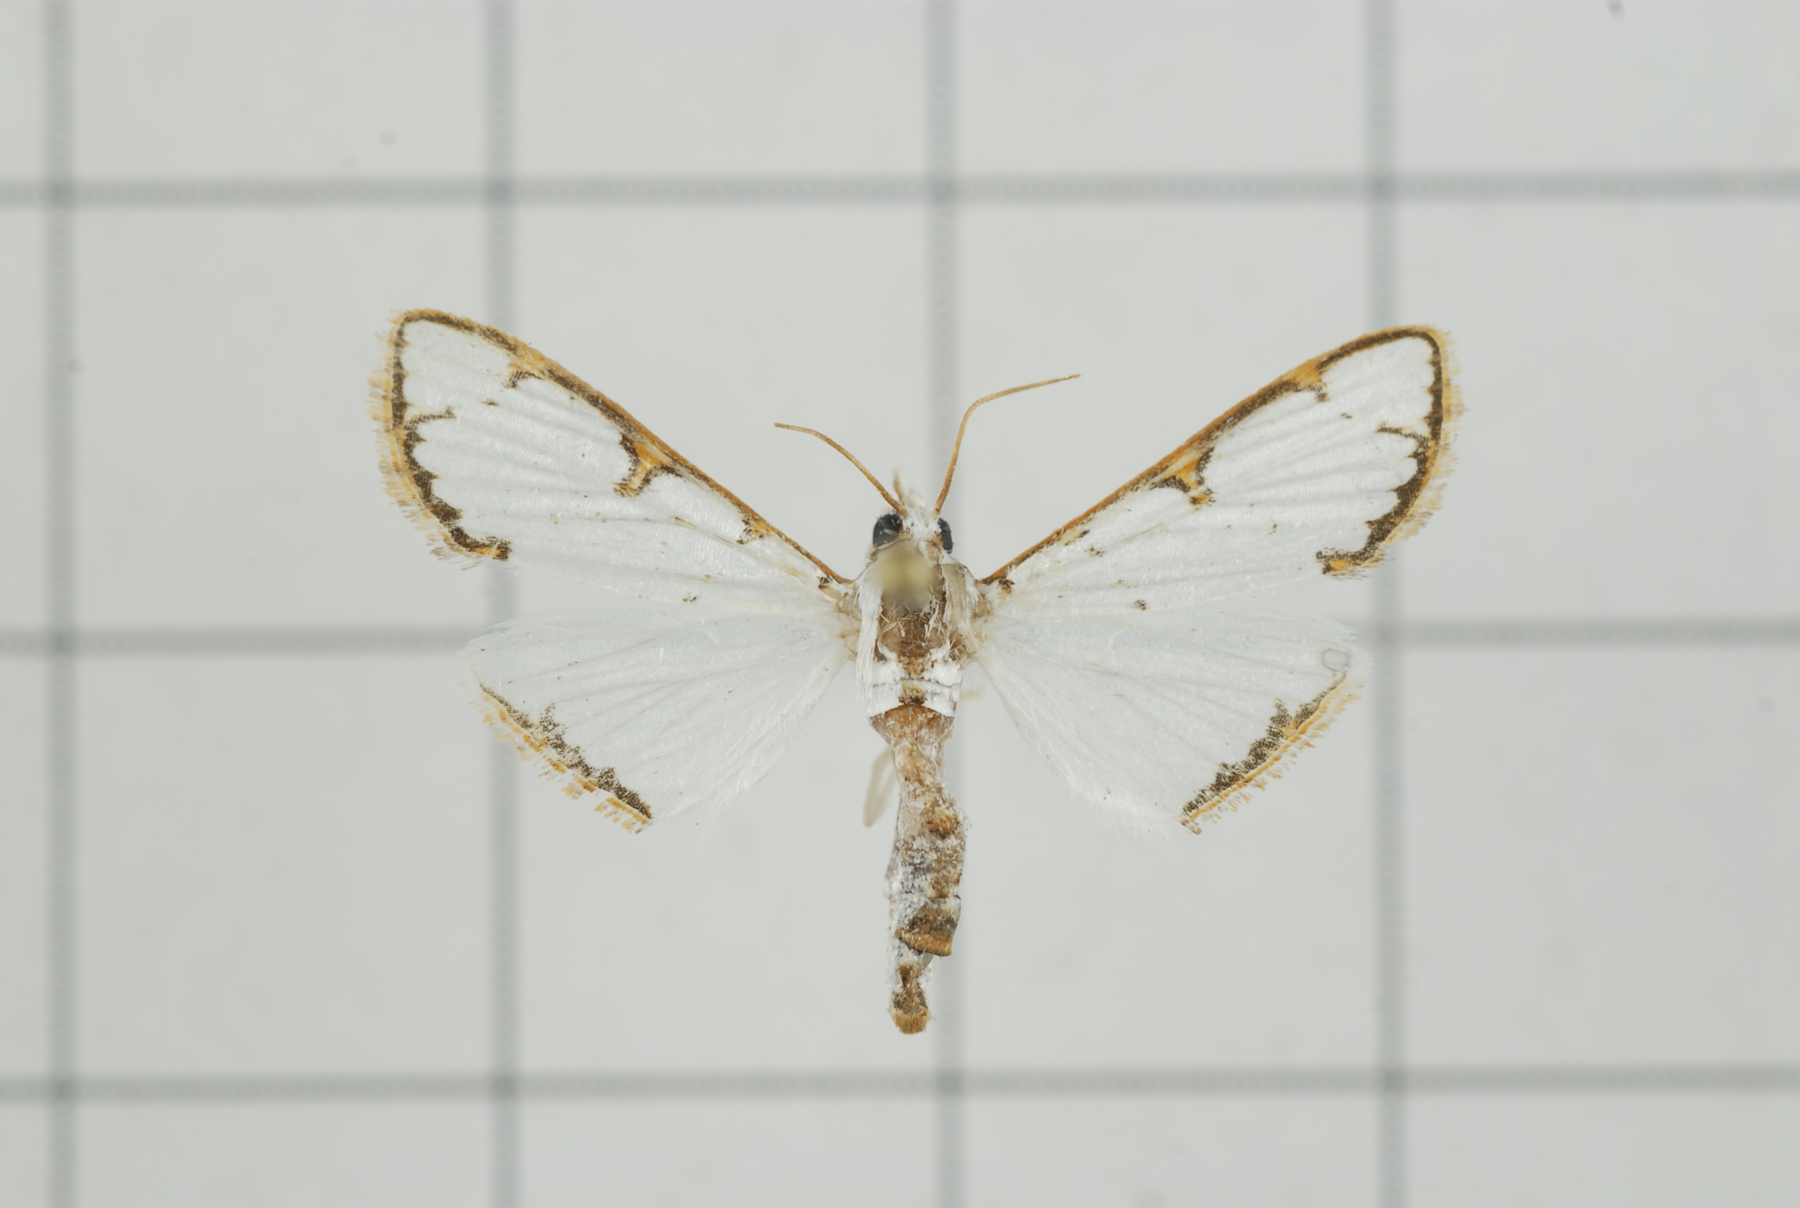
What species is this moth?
Cirrhochrista spinuella
